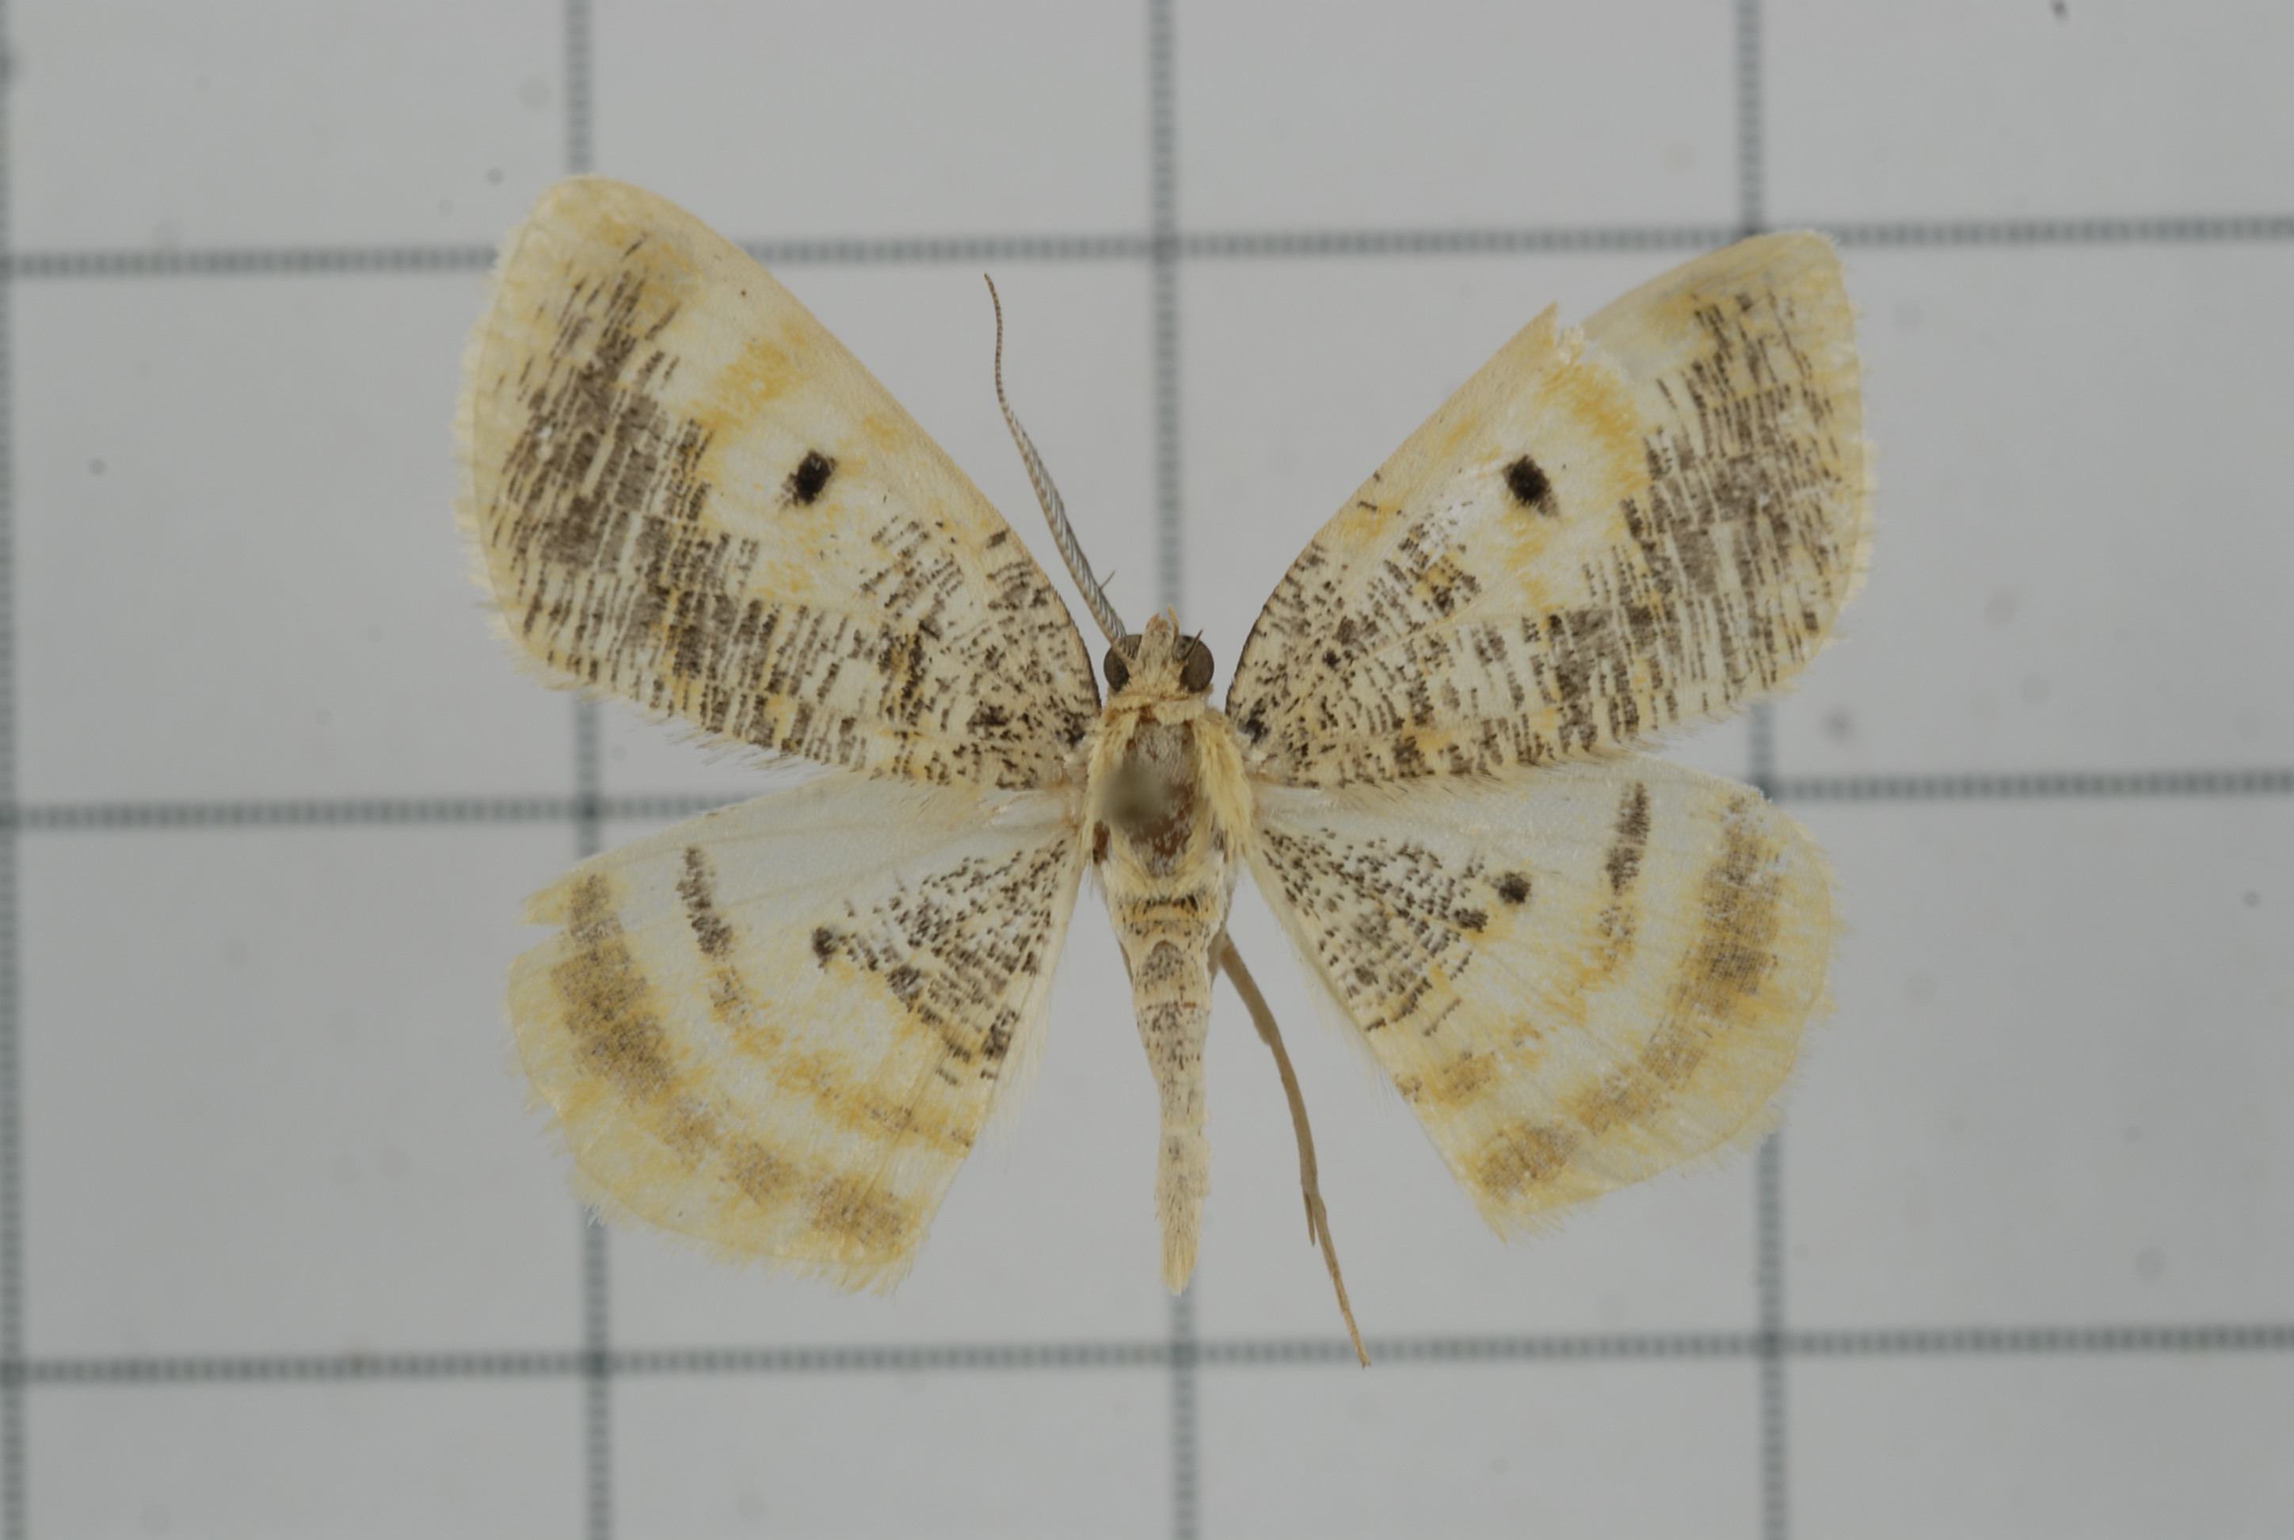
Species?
Euchristophia cumulata meridionalis
